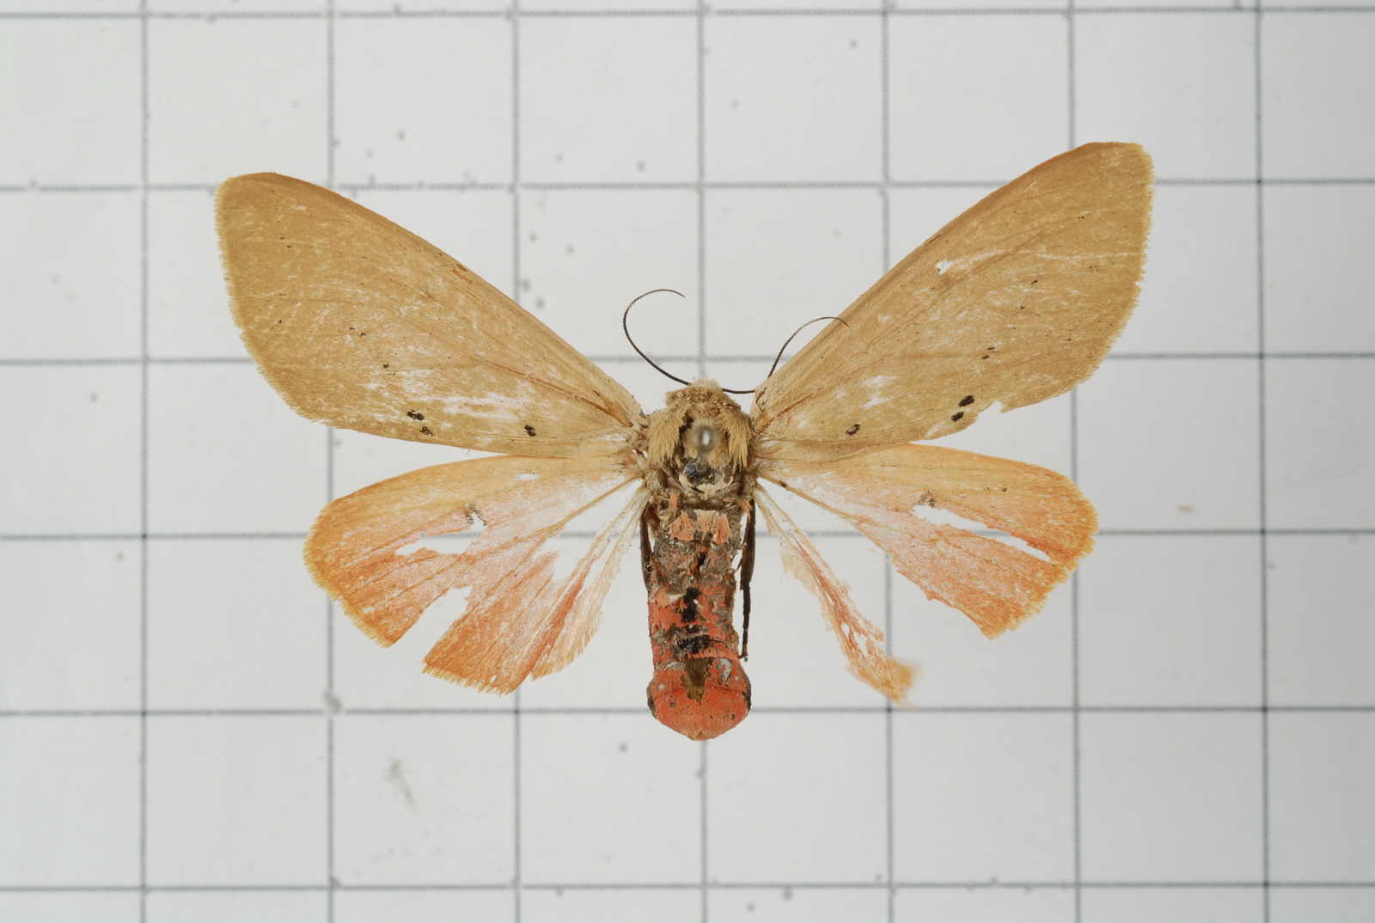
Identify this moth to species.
Spilarctia wilemani
